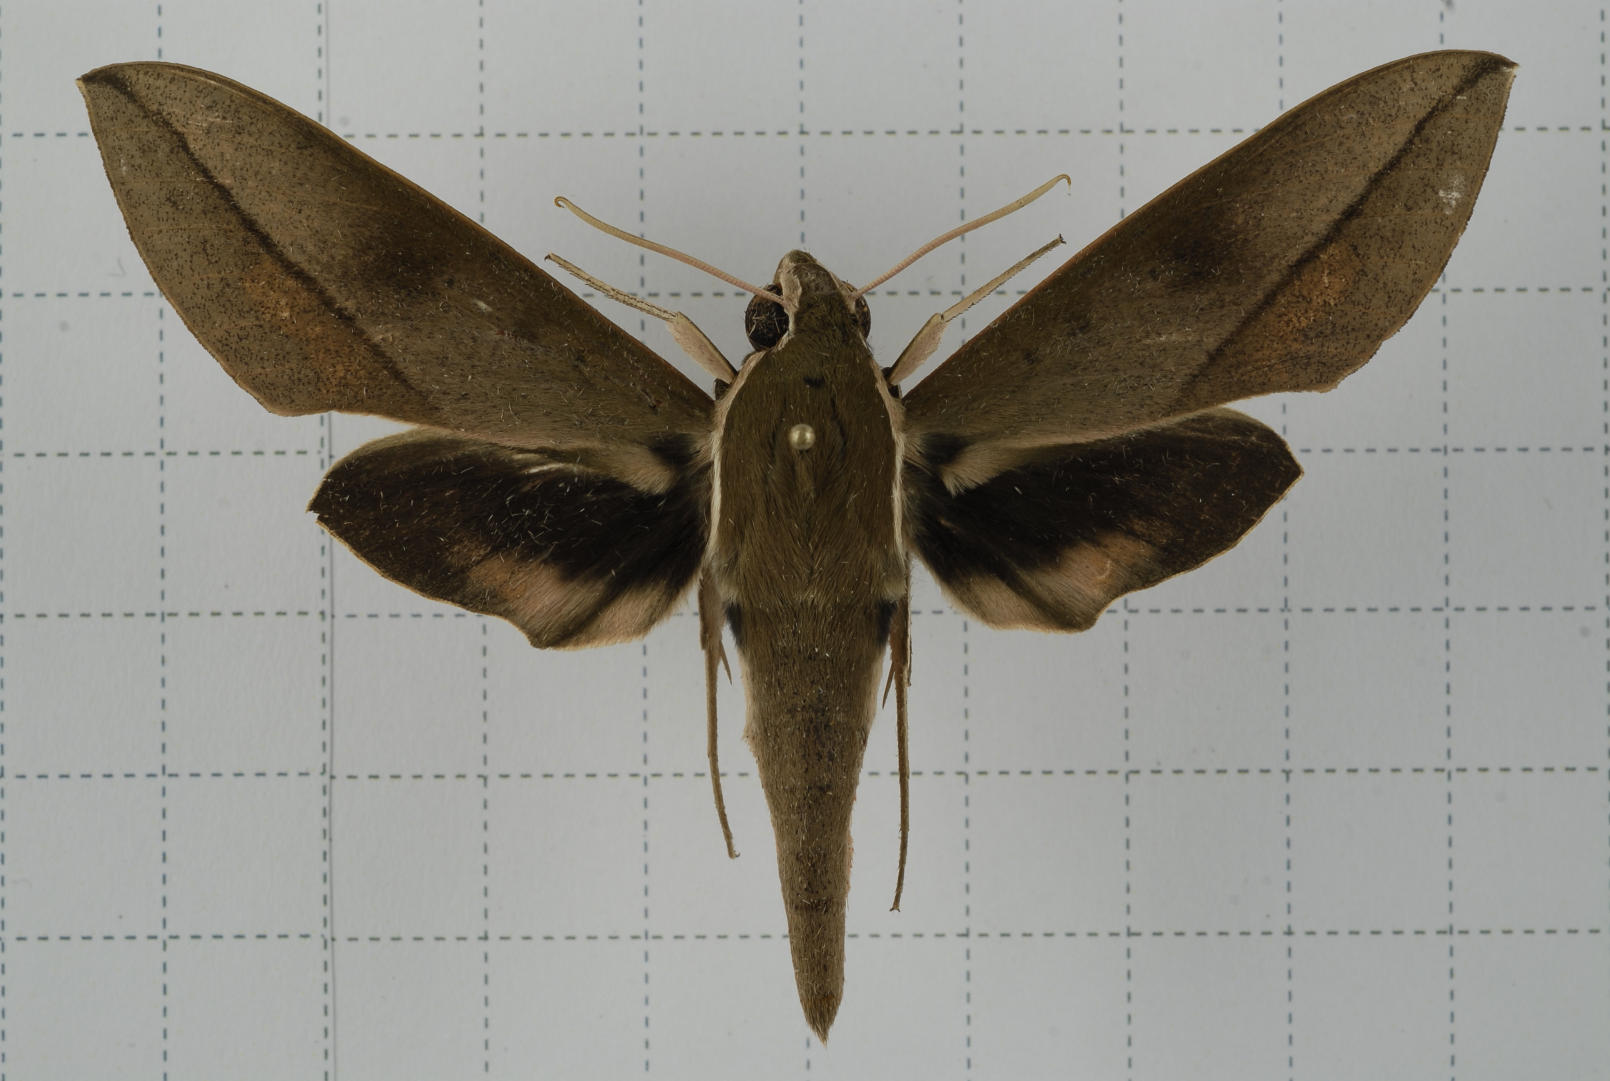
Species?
Theretra tibetiana
